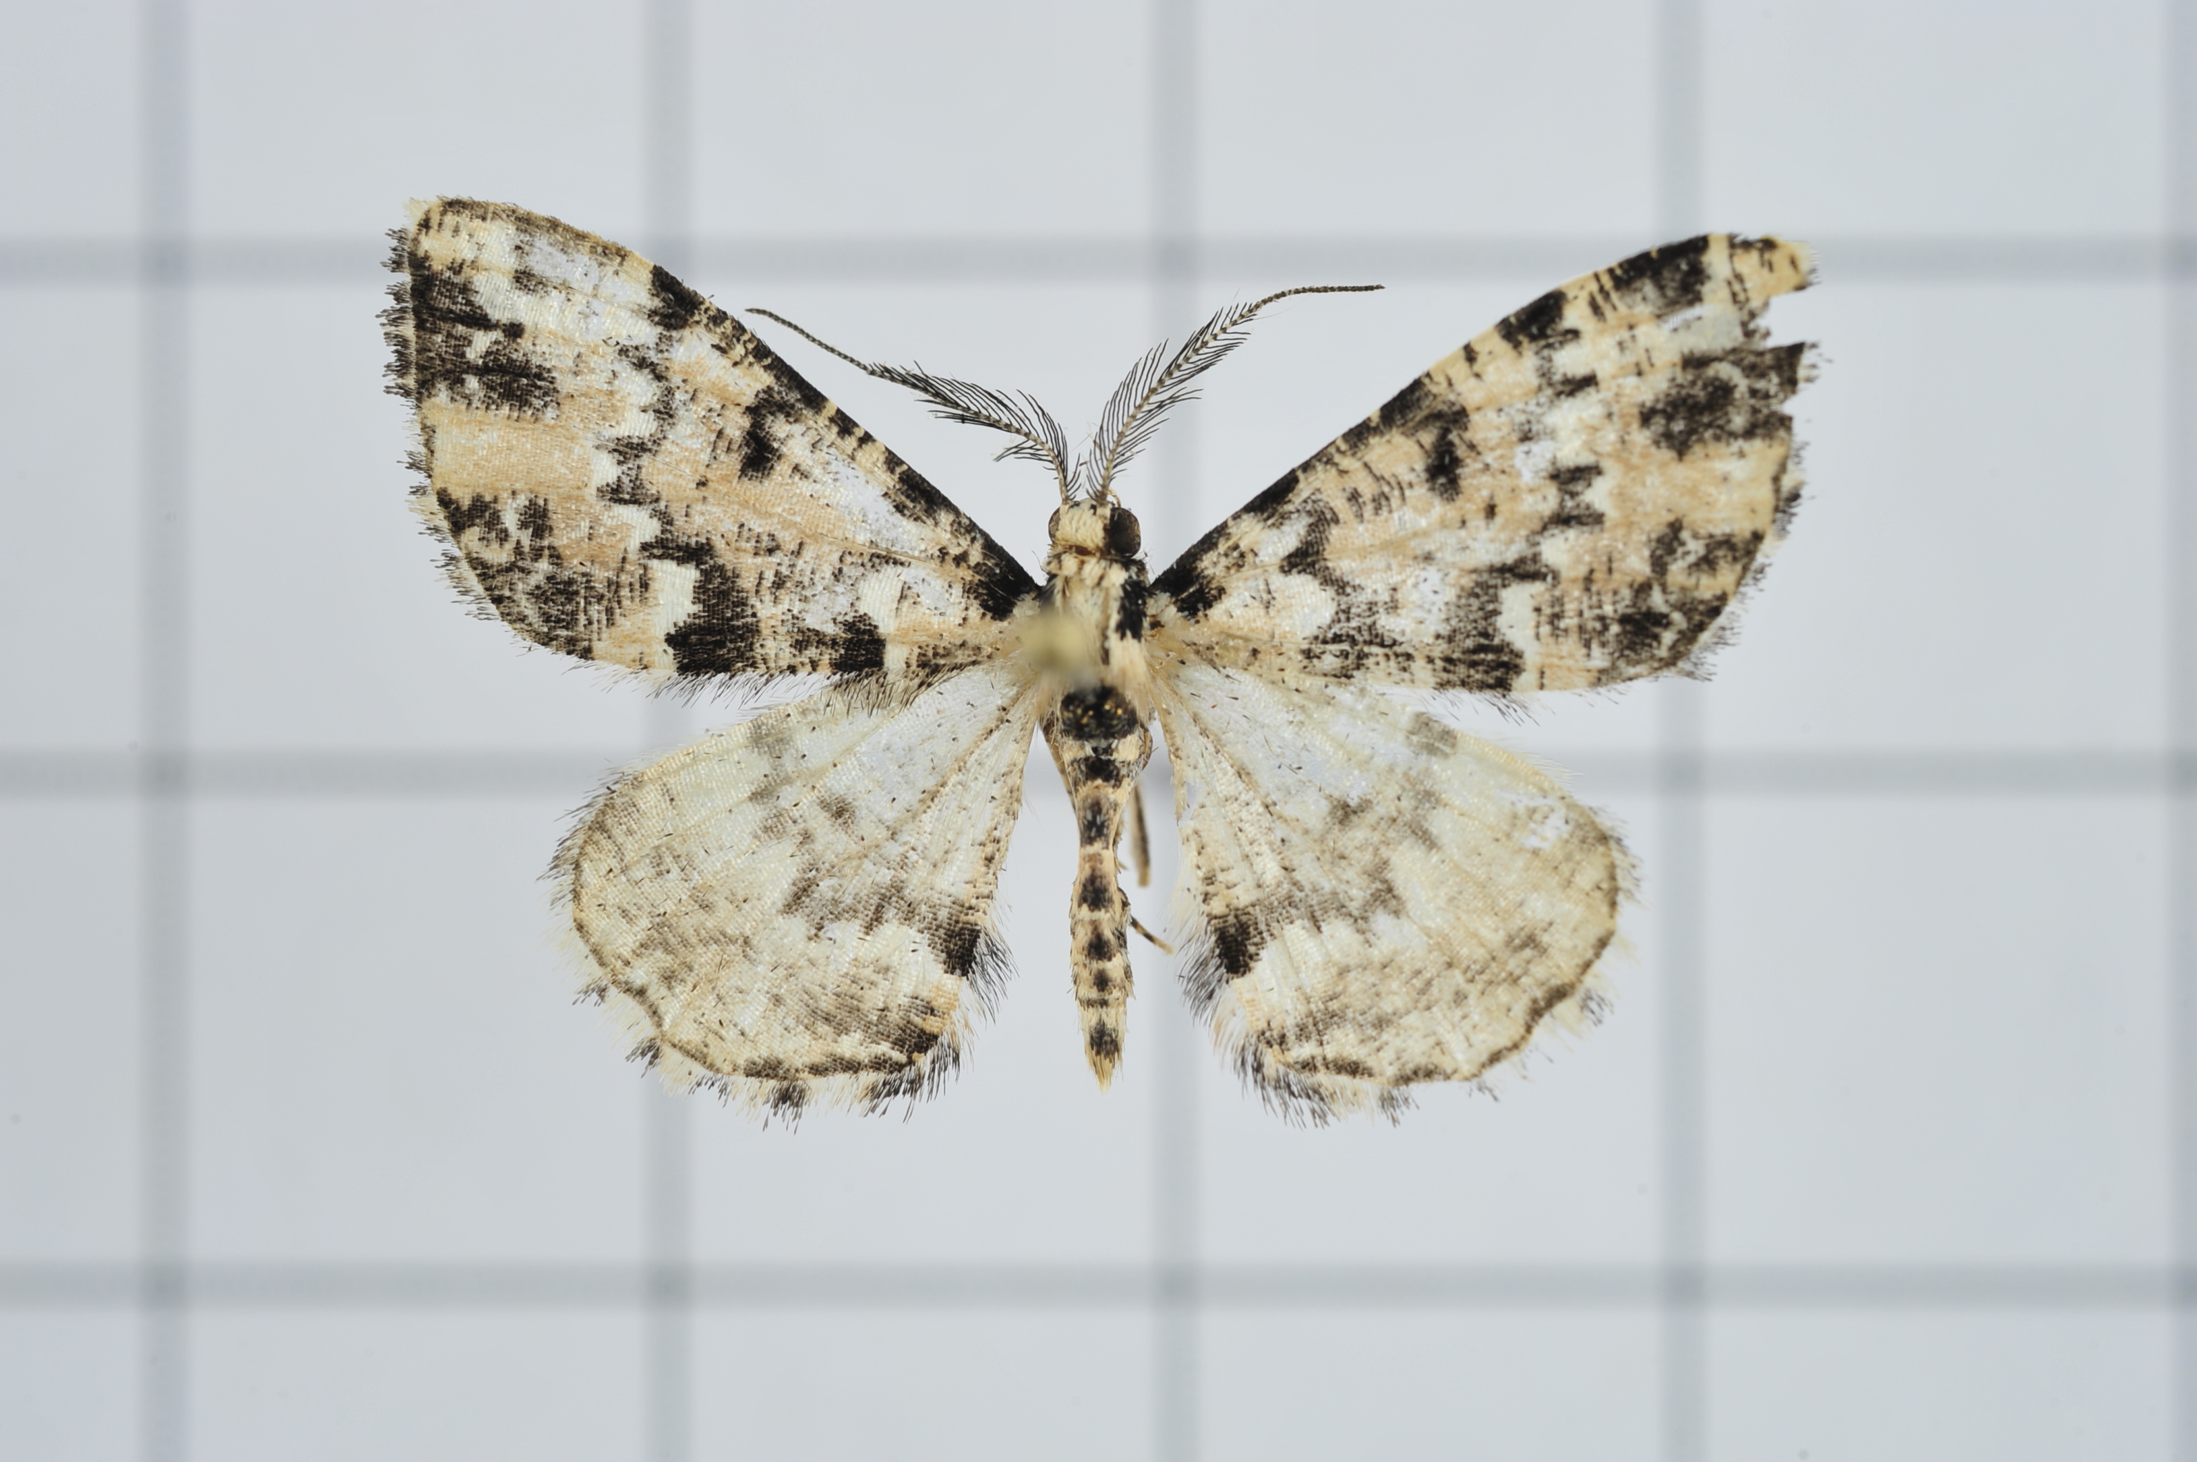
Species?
Prochasma squalida
